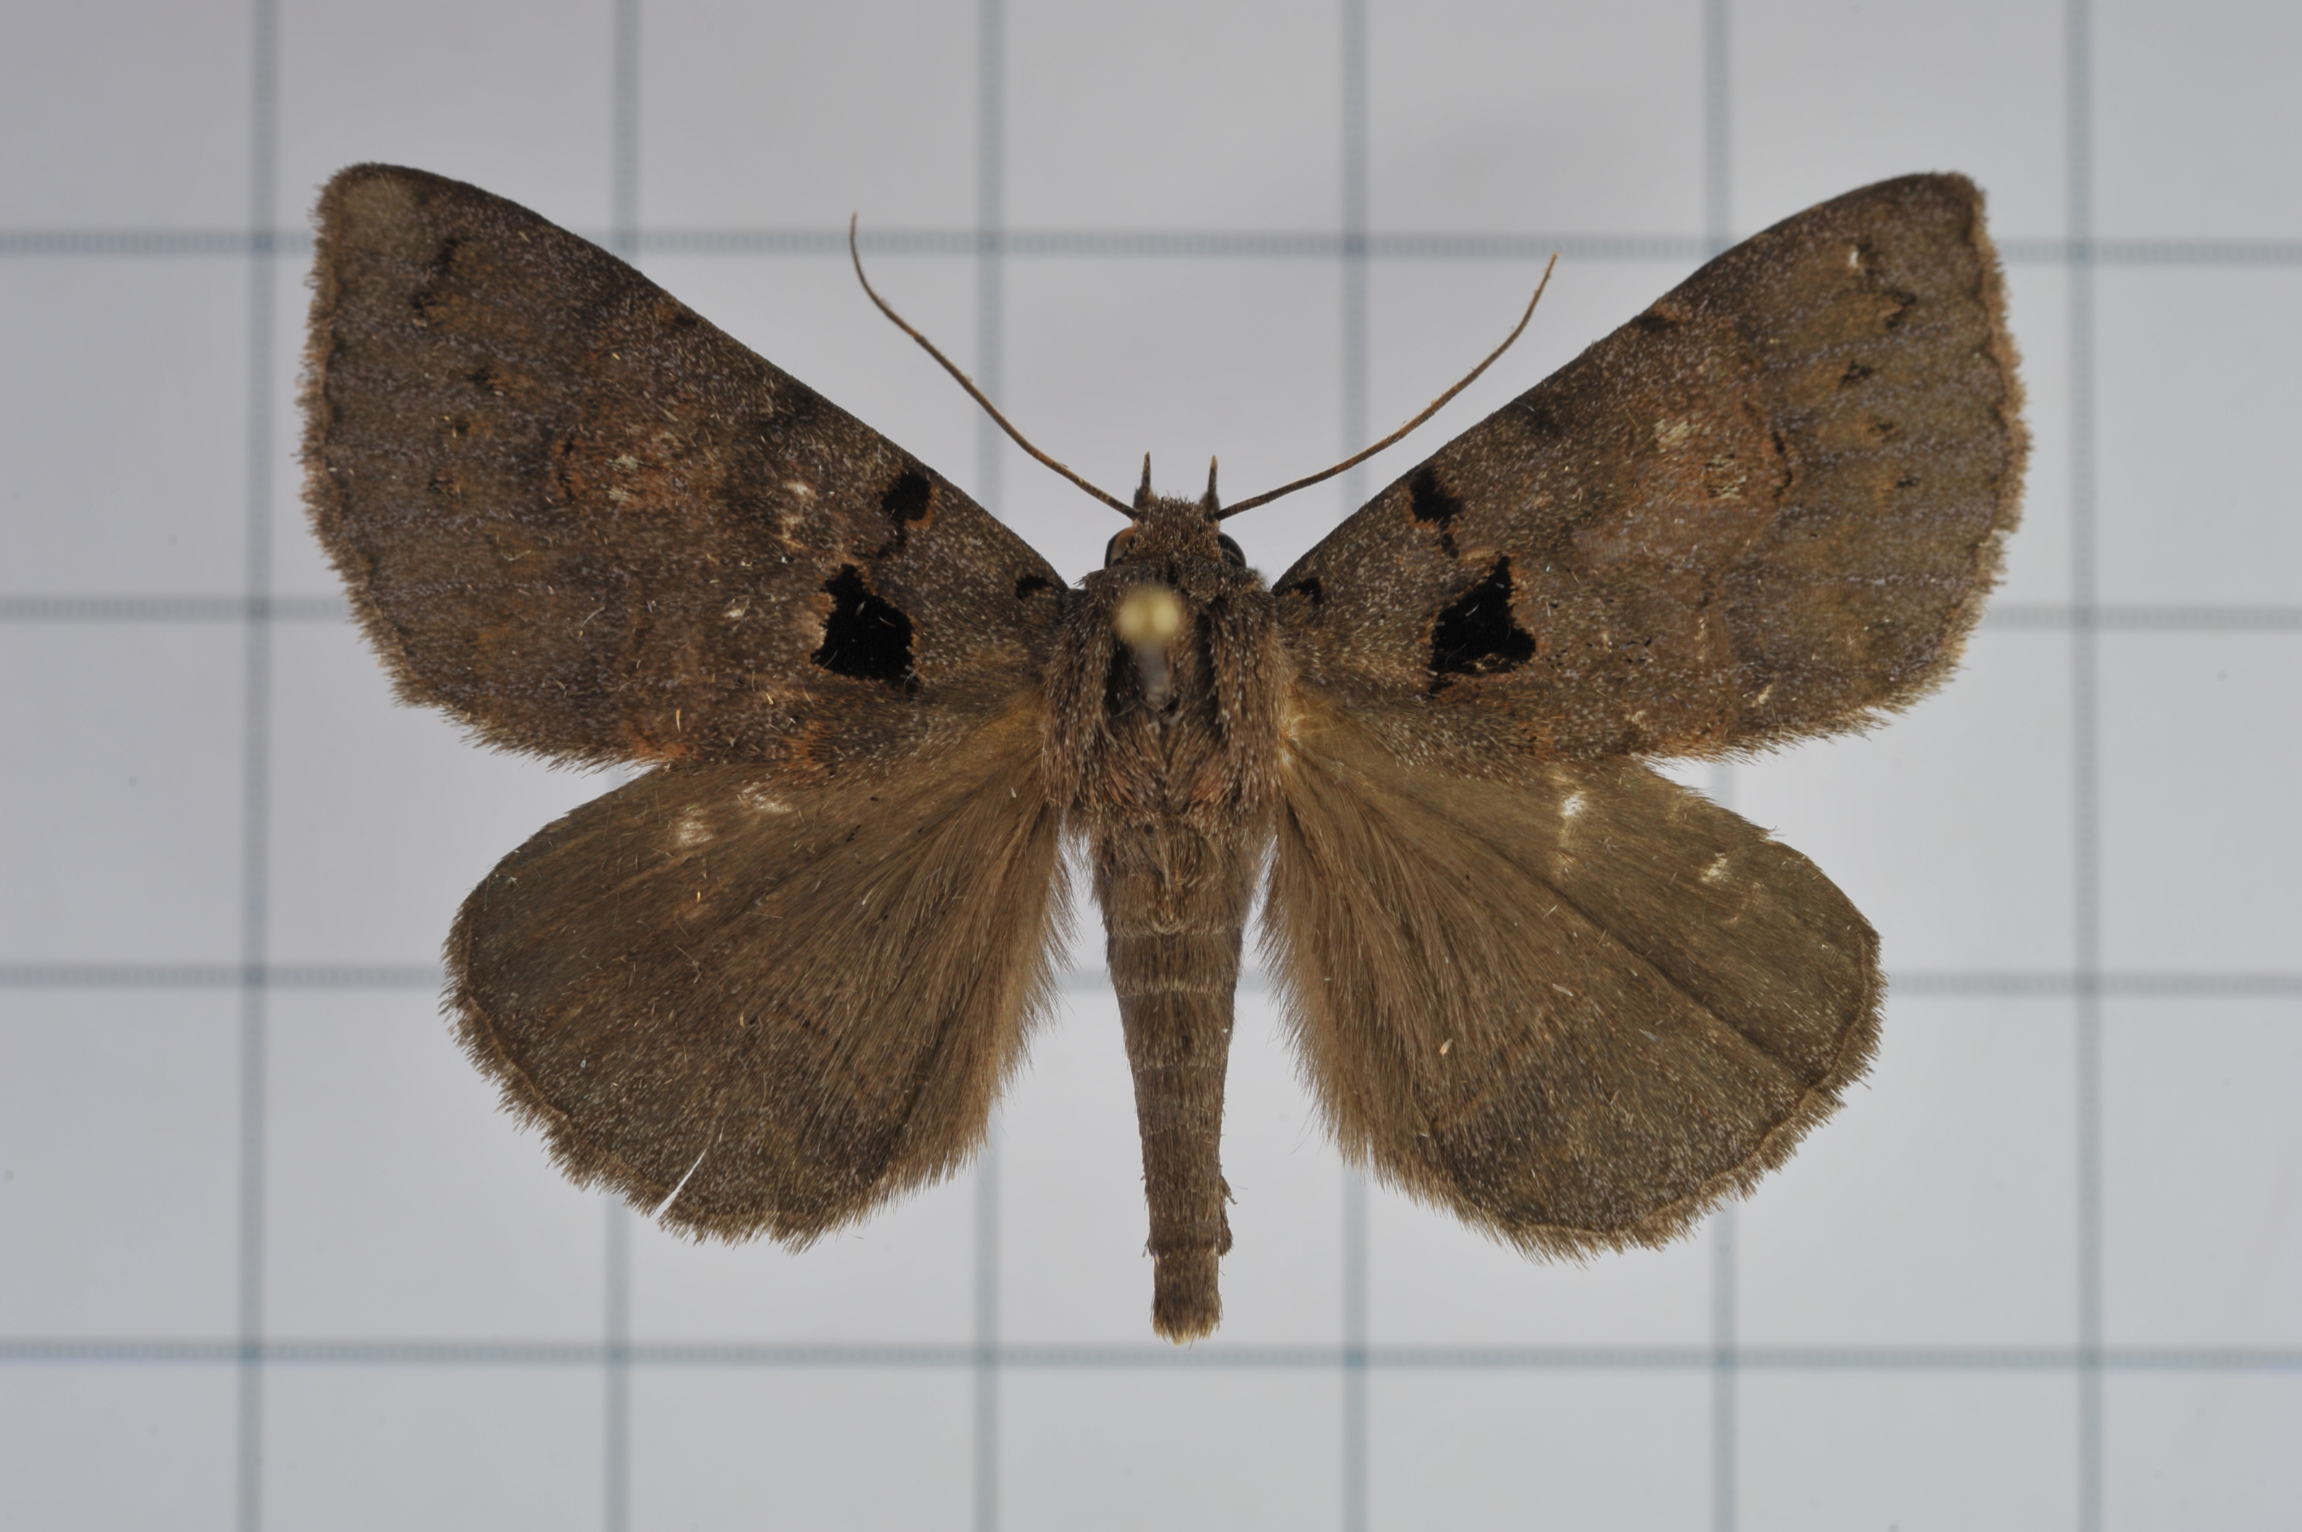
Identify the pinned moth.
Avatha bipartita
